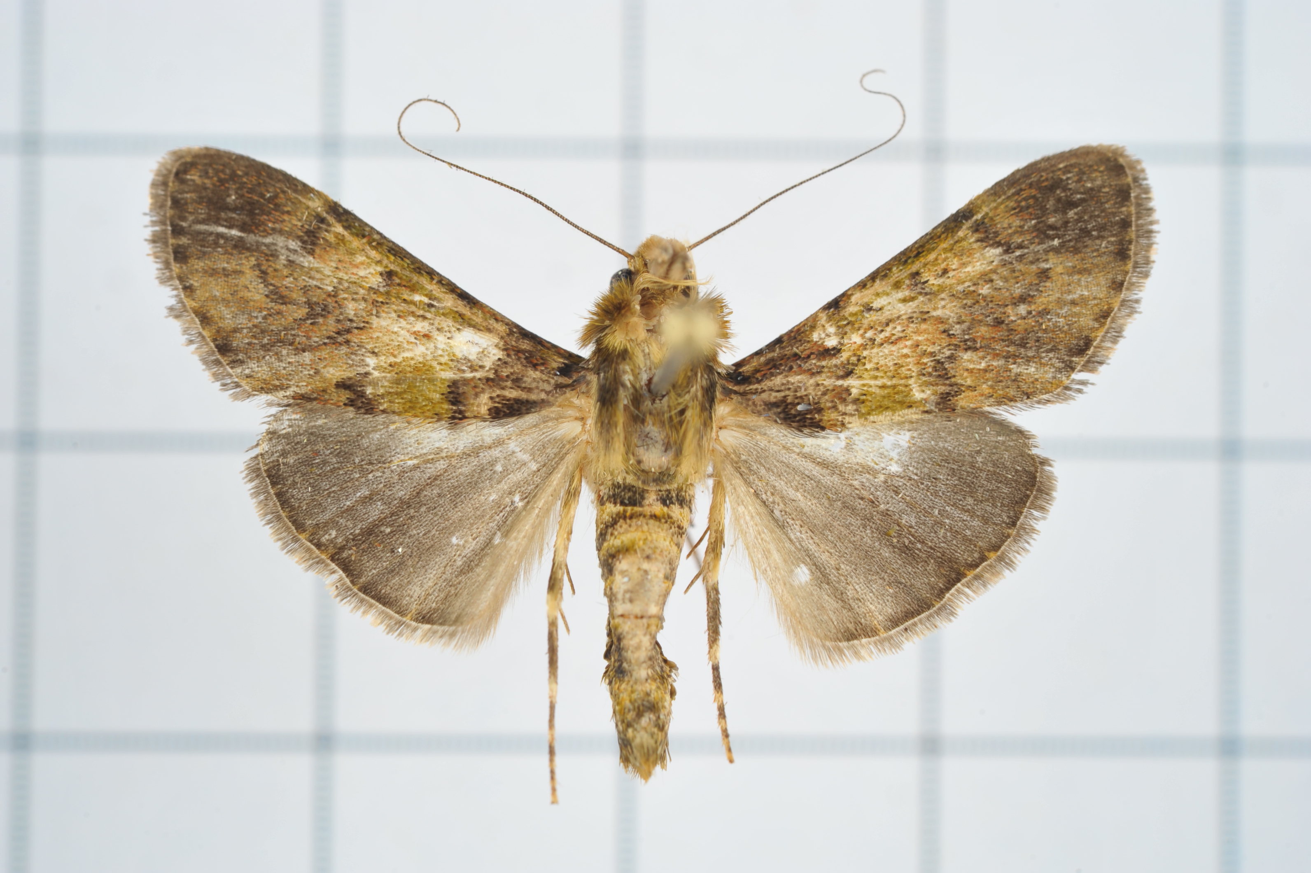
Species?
Teliphasa nubilosa
